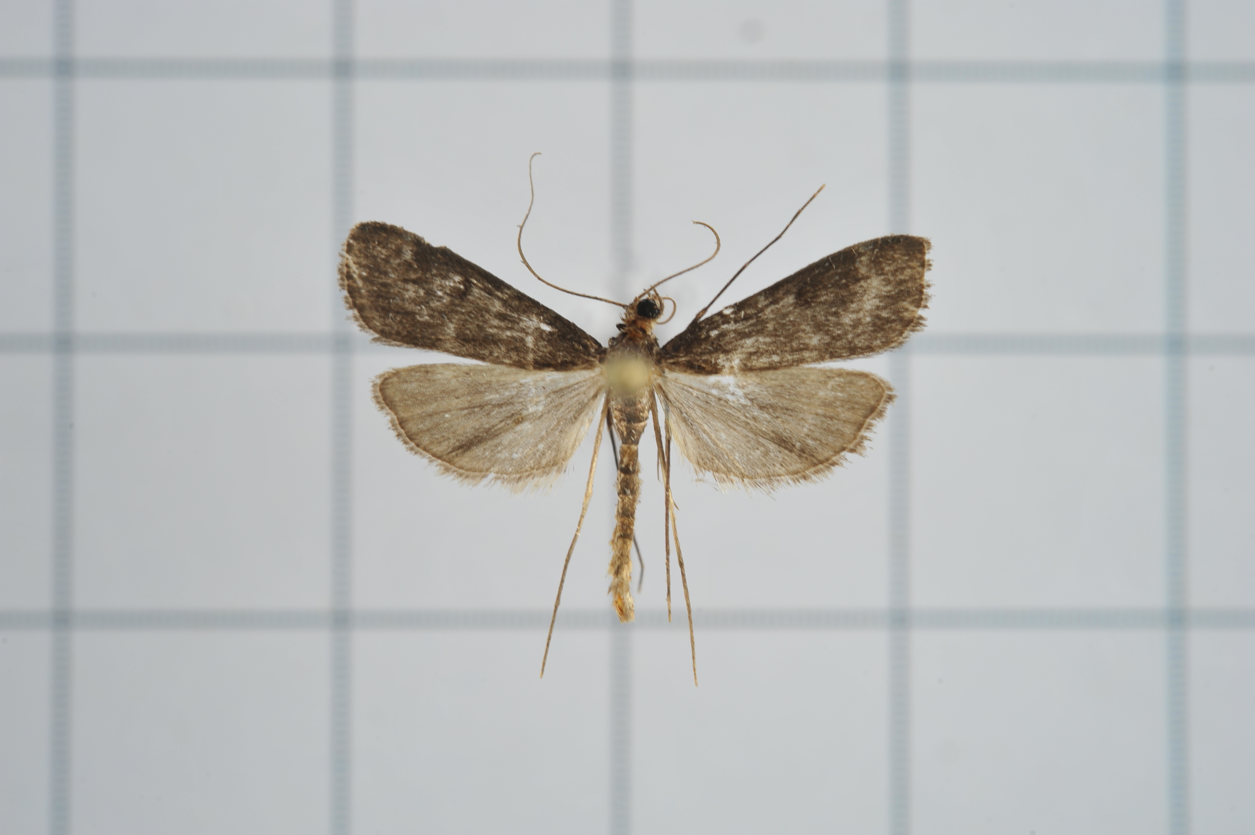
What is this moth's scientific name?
Paracymoriza nigra
